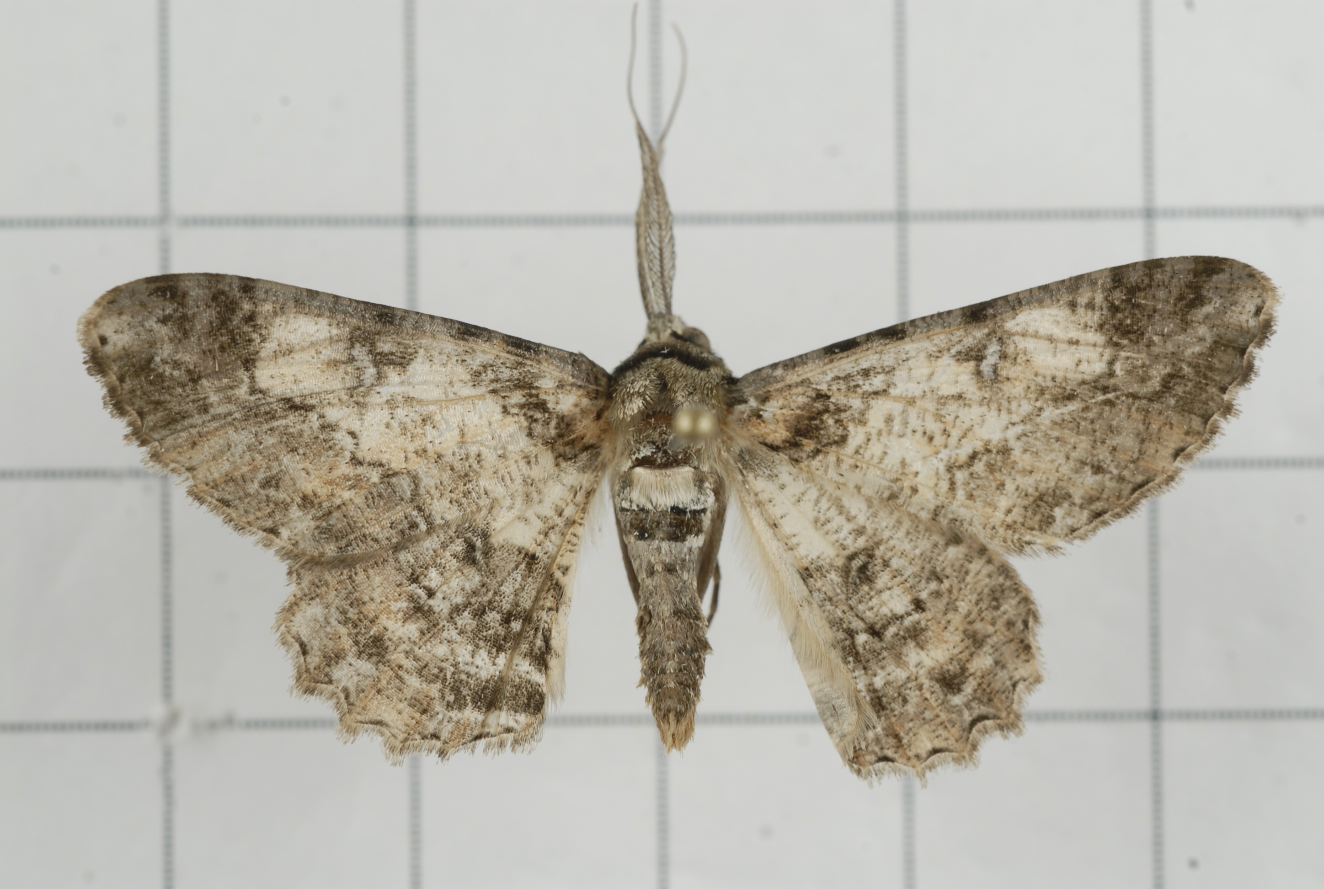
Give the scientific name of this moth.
Cleora fraterna
